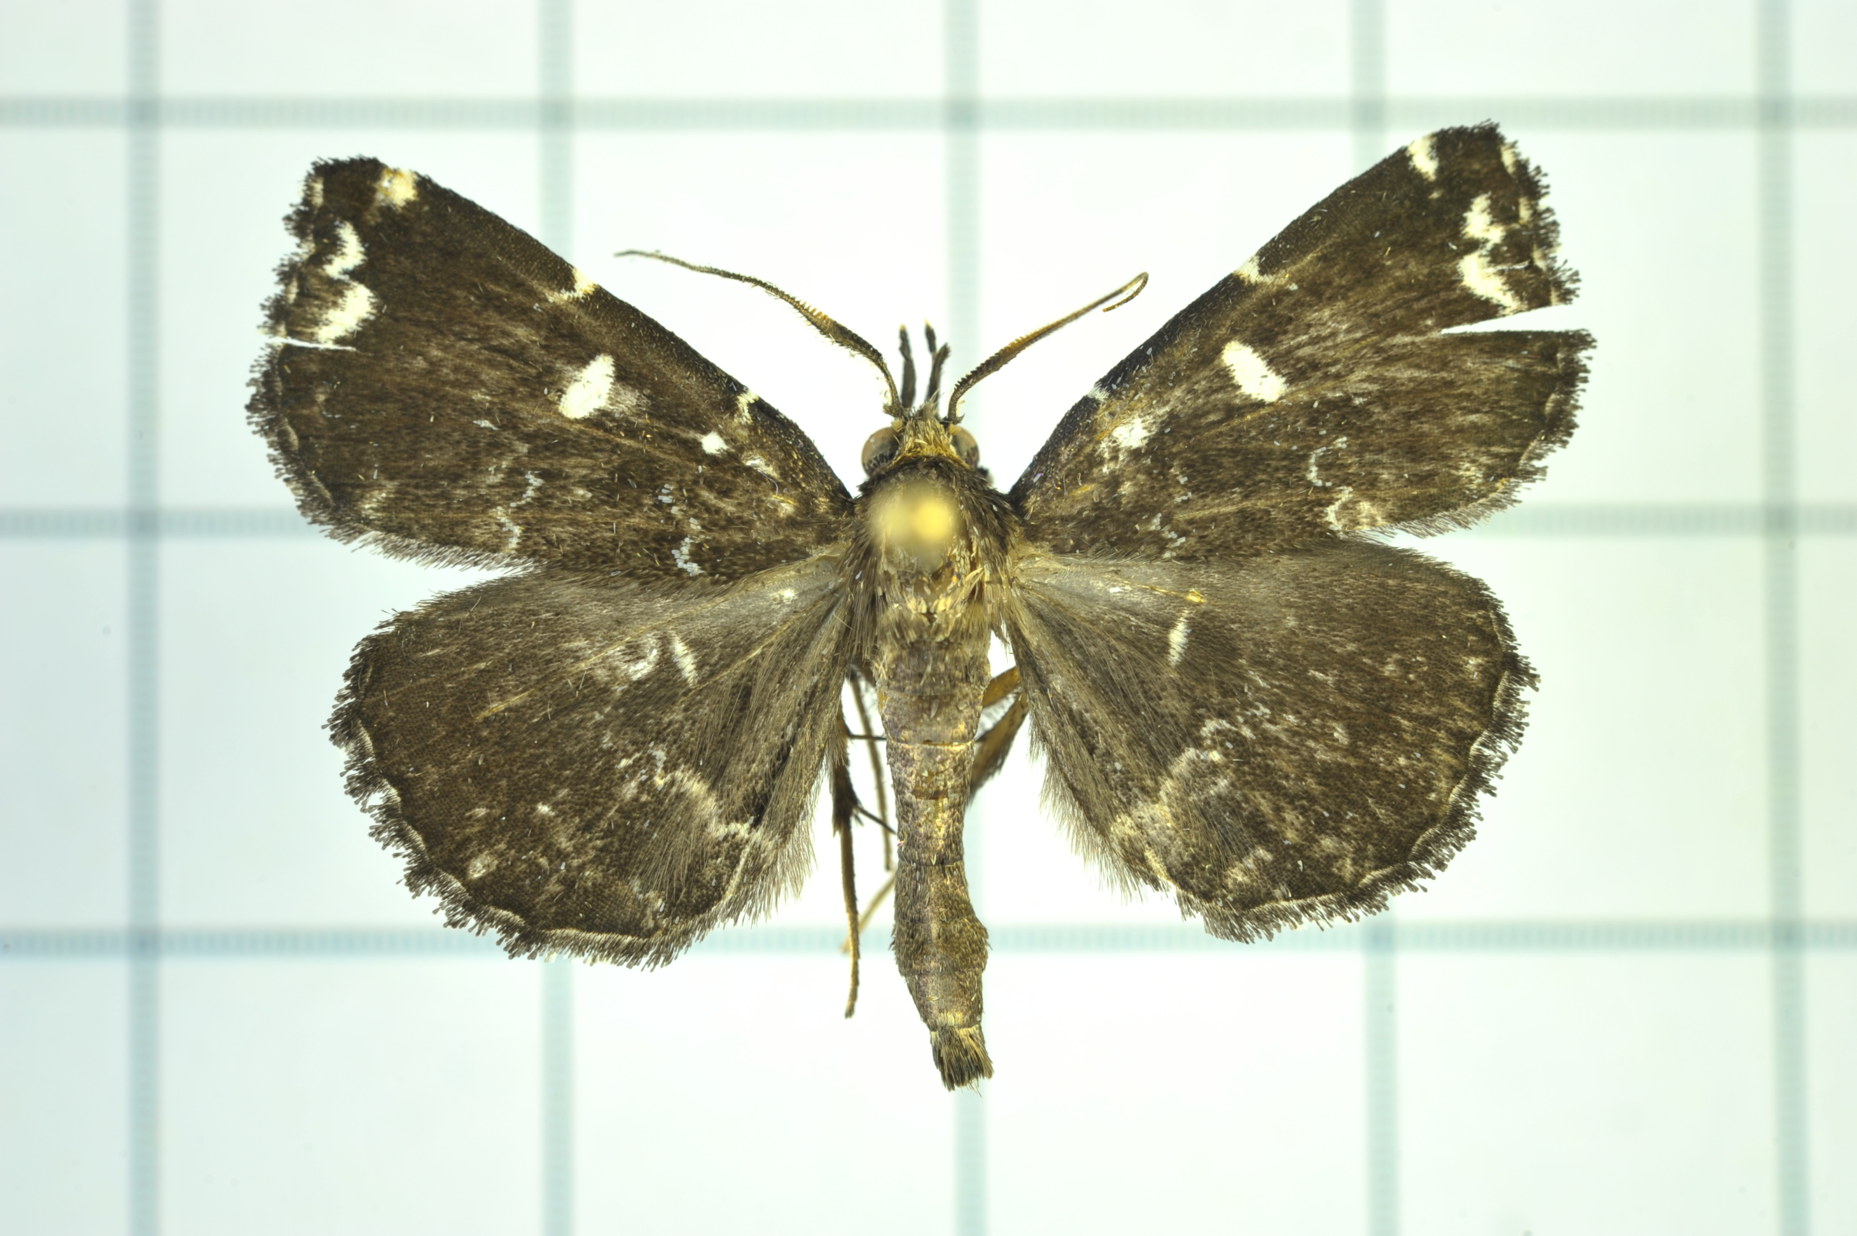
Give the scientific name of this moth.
Adrapsa simplex
